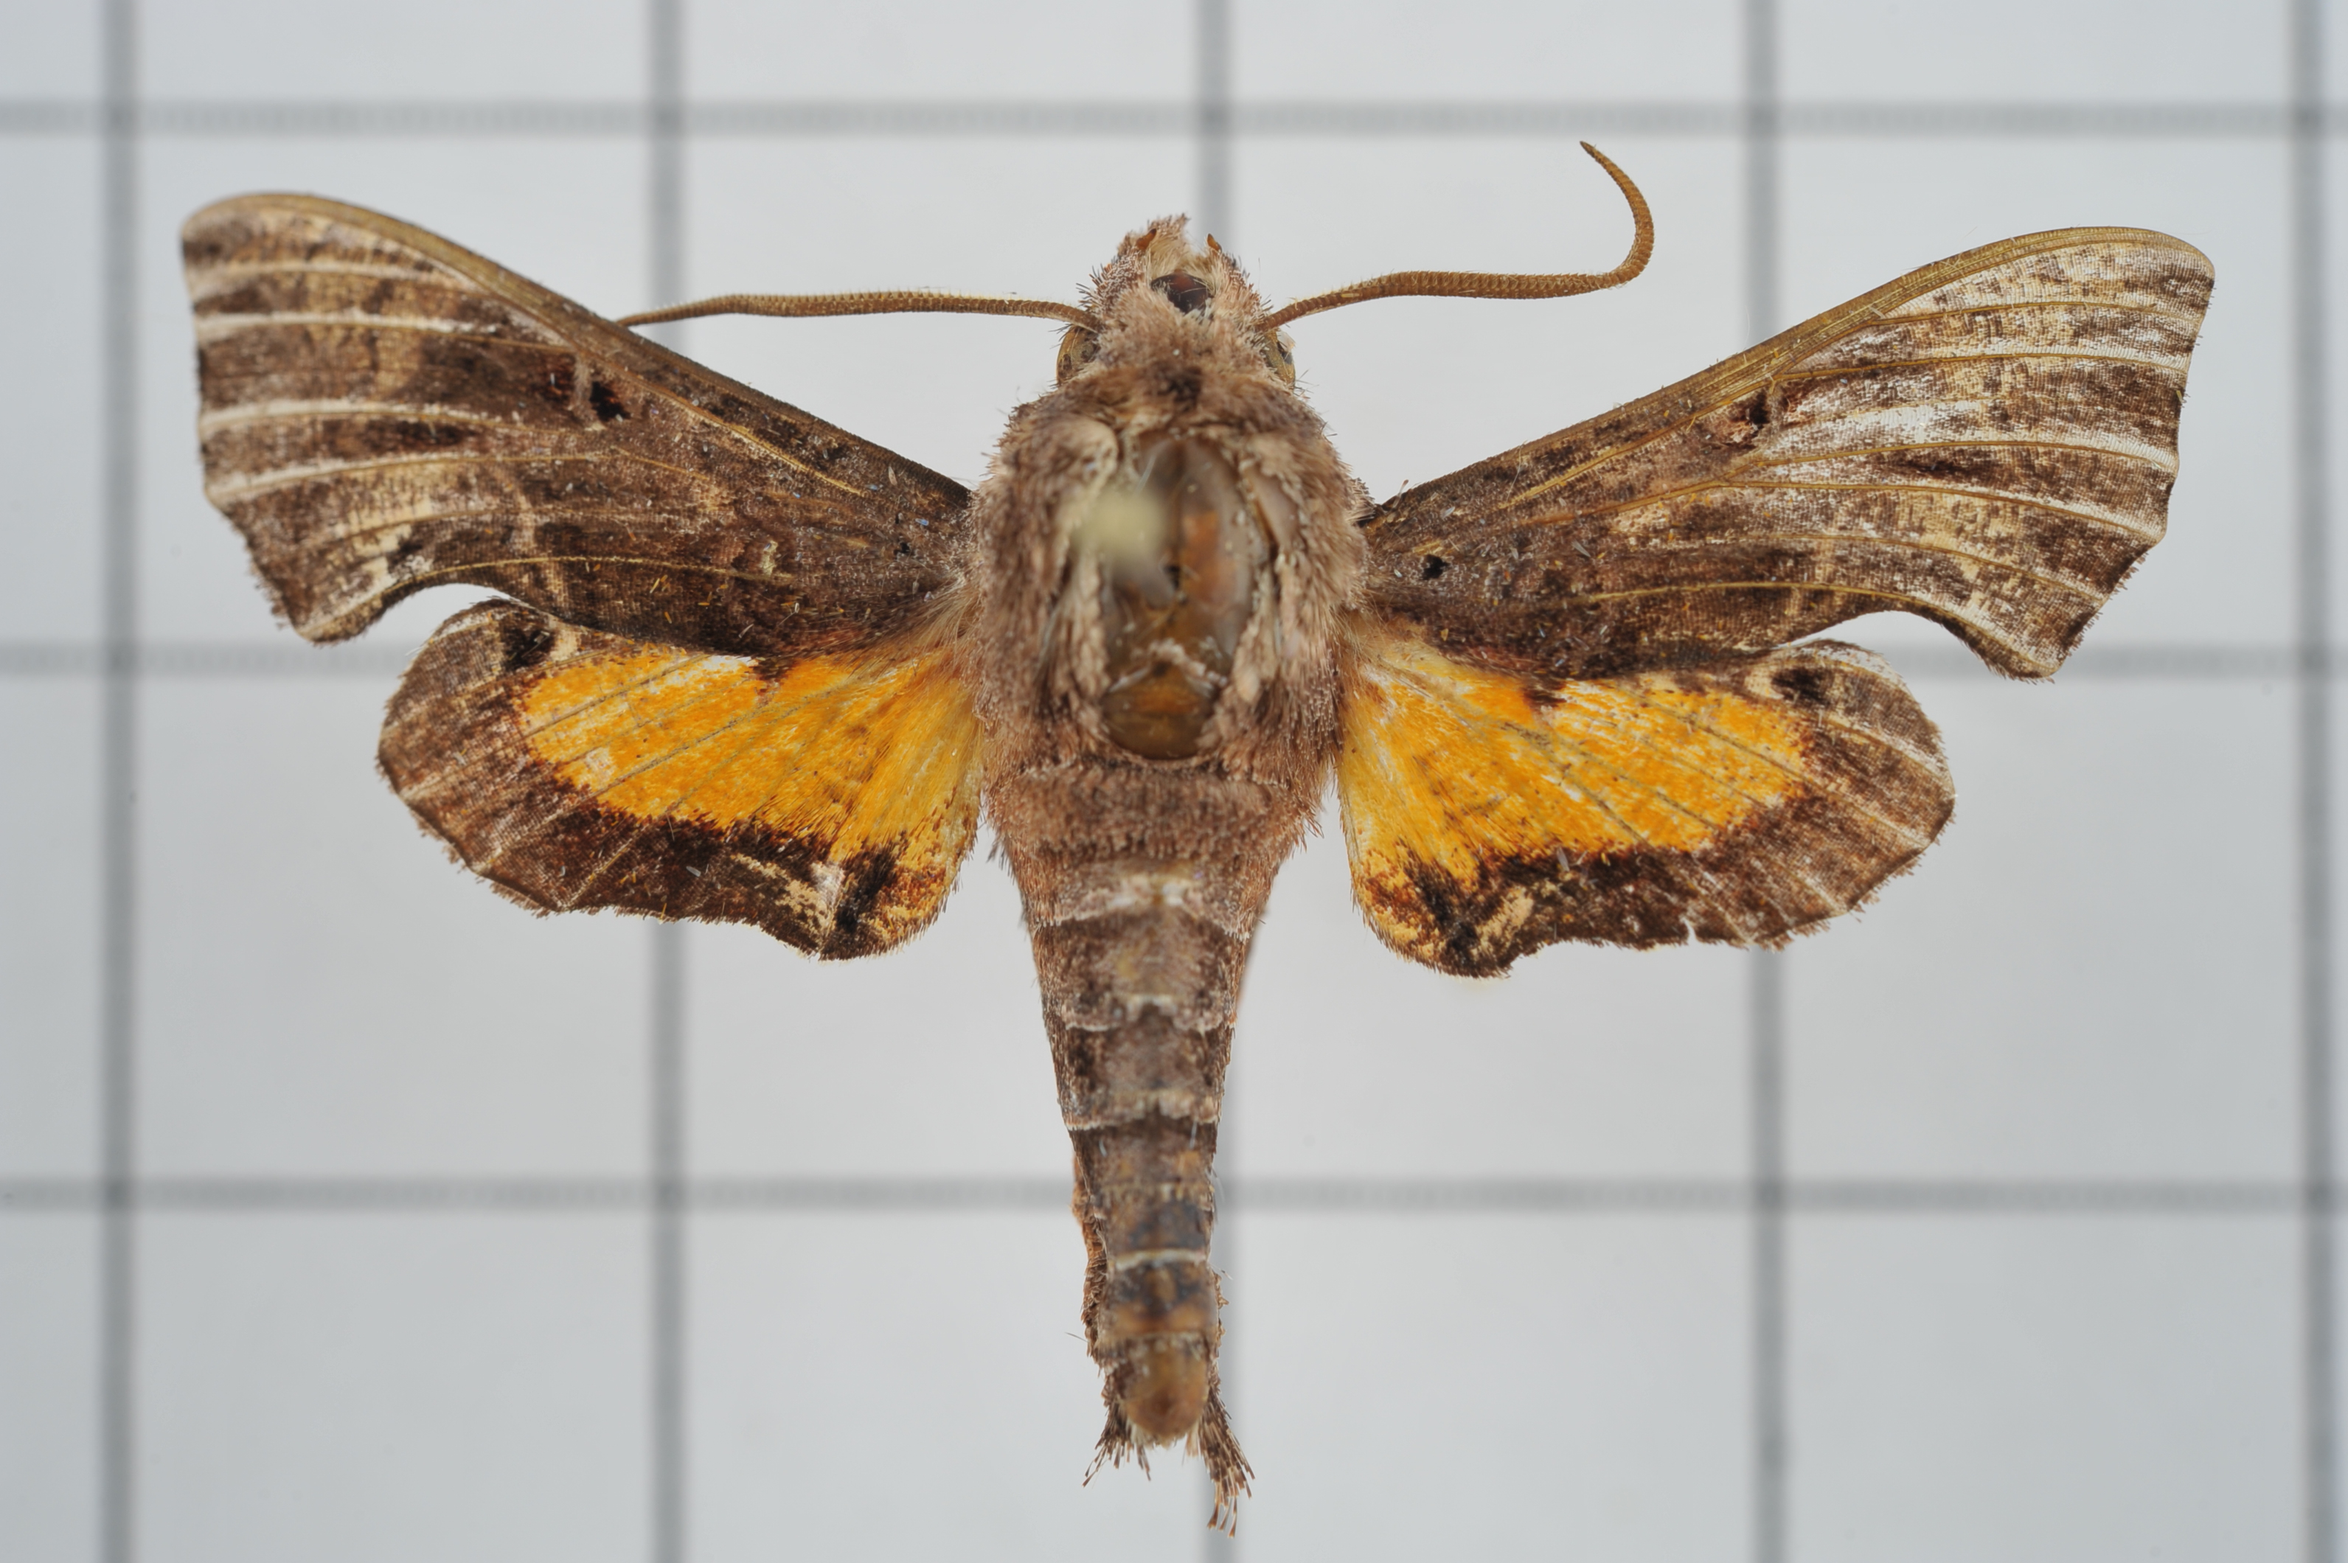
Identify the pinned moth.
Neogurelca hyas
